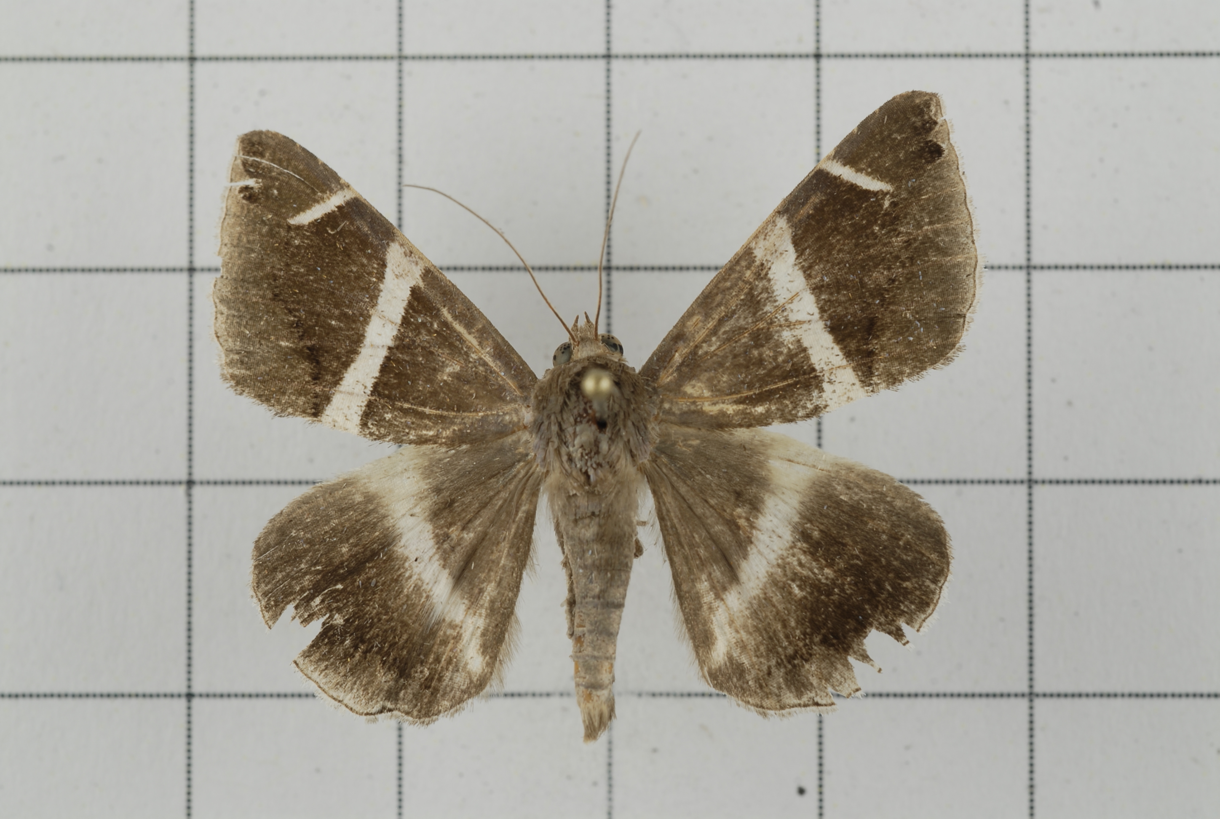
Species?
Parallelia arctotaenia
